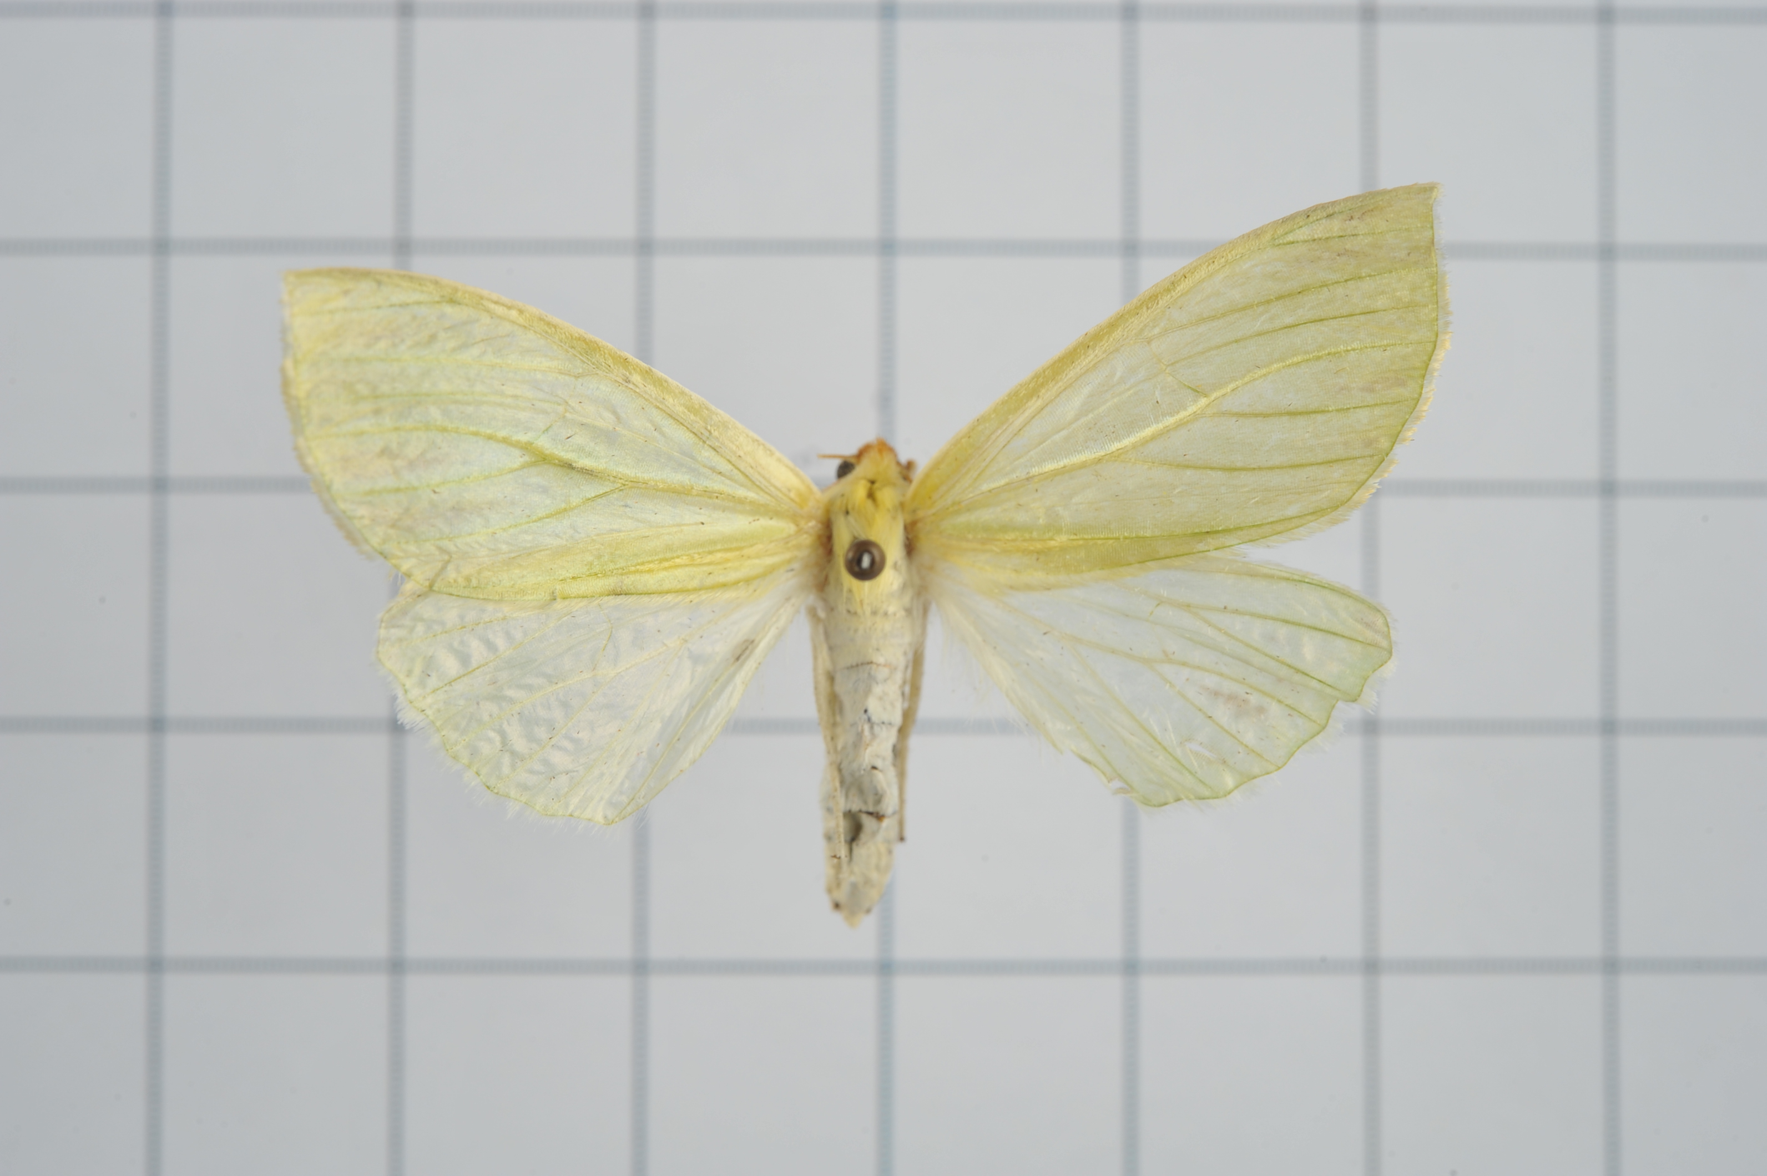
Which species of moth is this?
Doratoptera lutea
